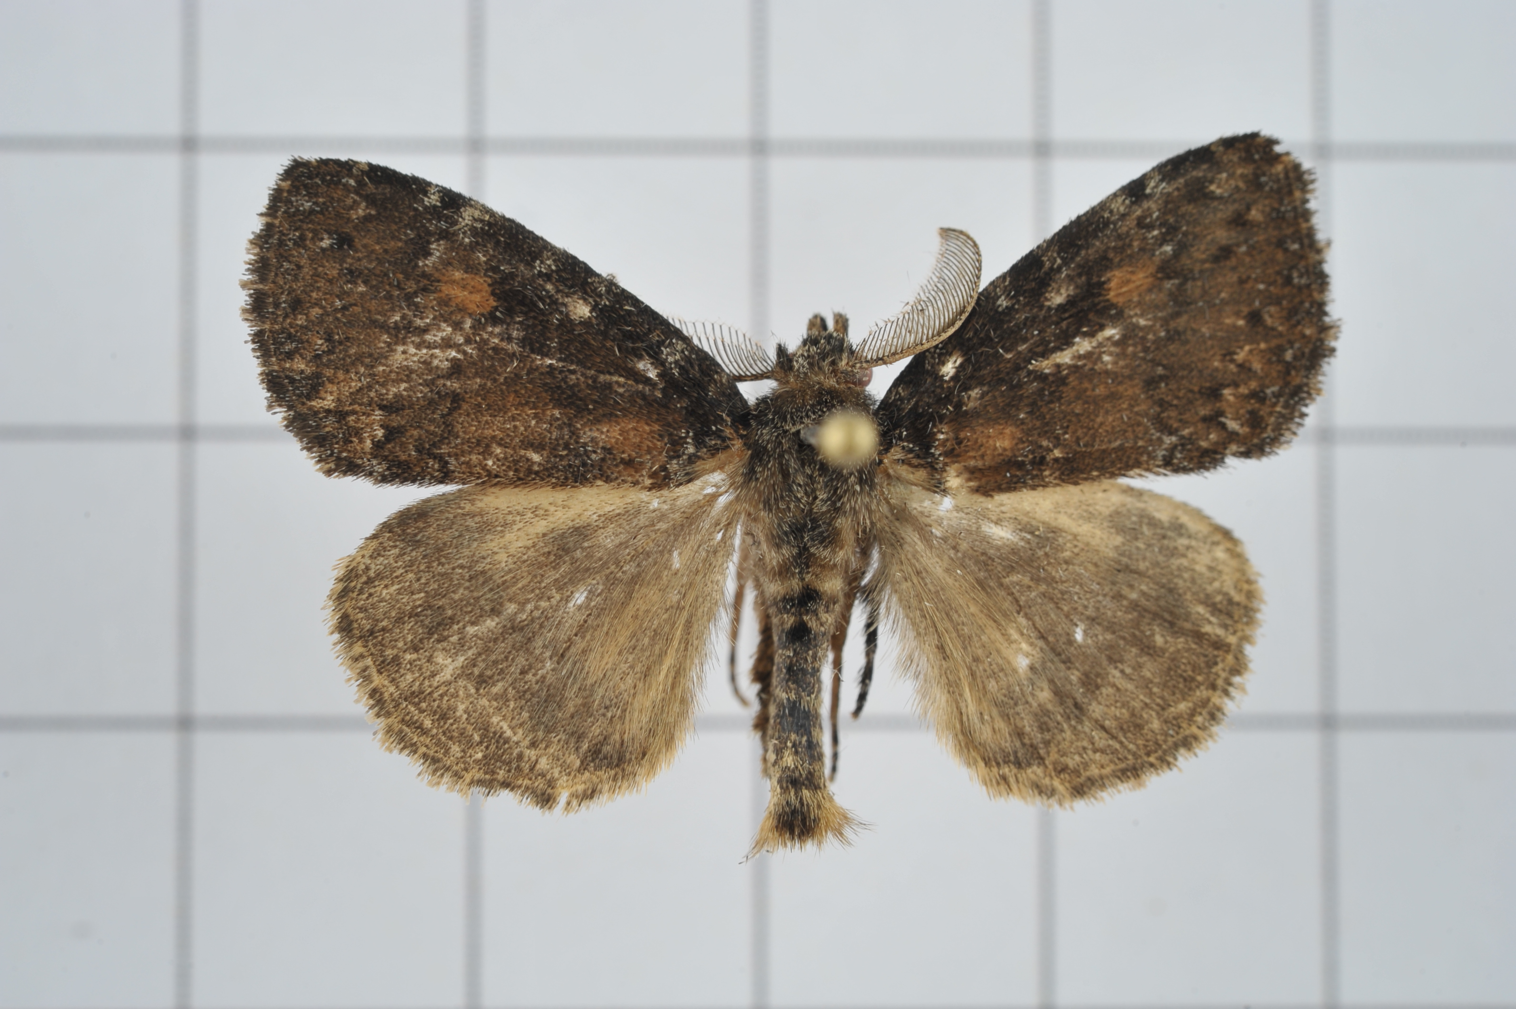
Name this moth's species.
Olene dudgeoni
